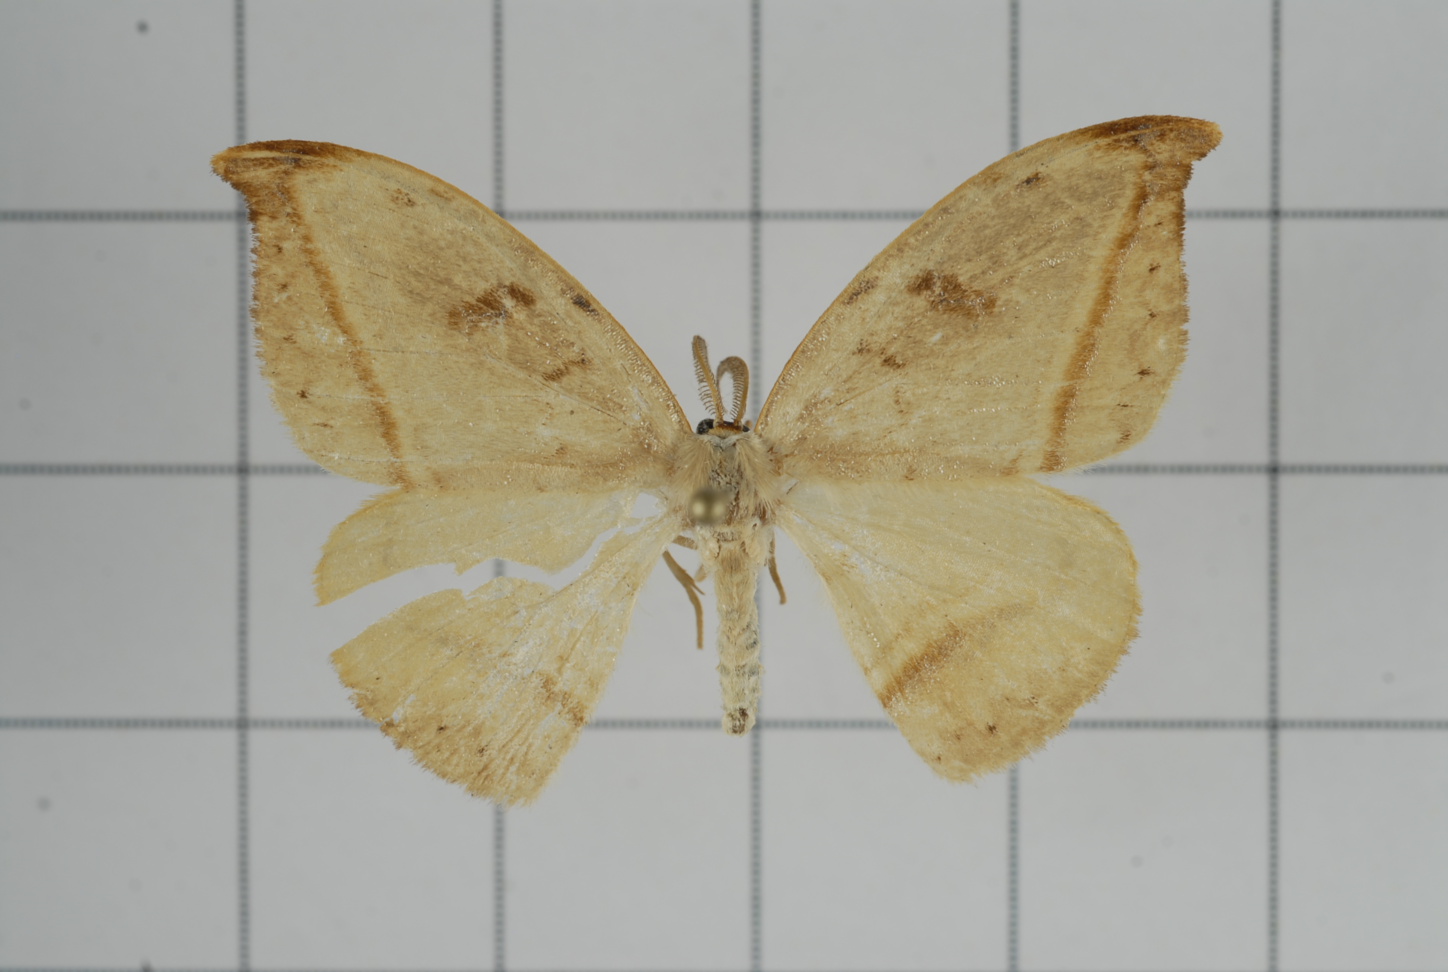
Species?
Callidrepana patrana
